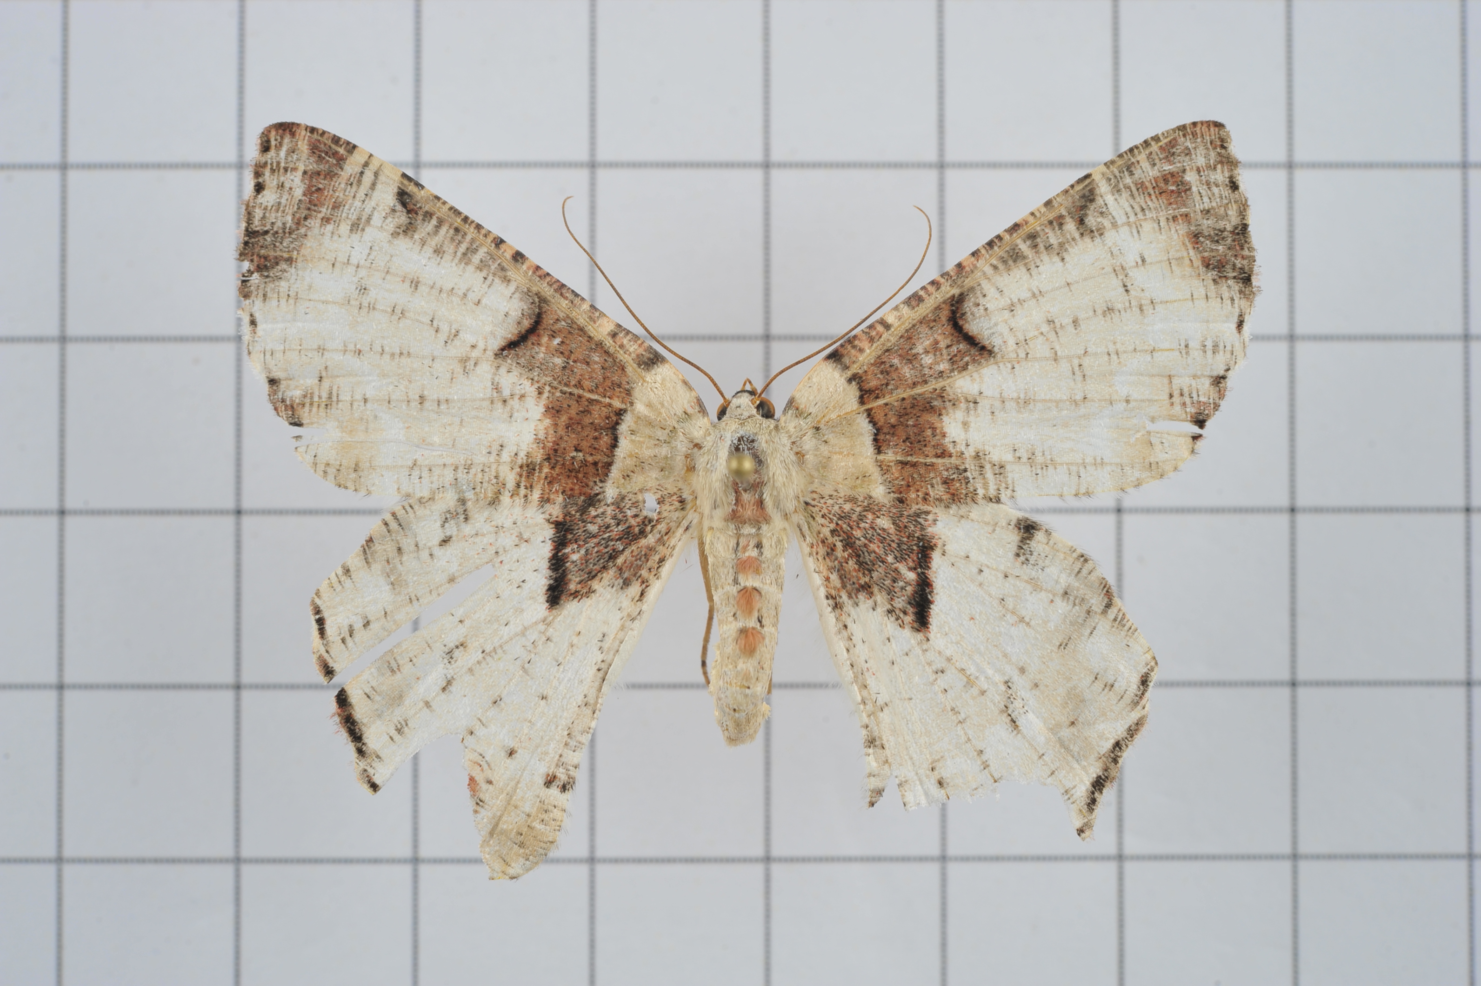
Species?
Pachyodes subtrita subtrita
